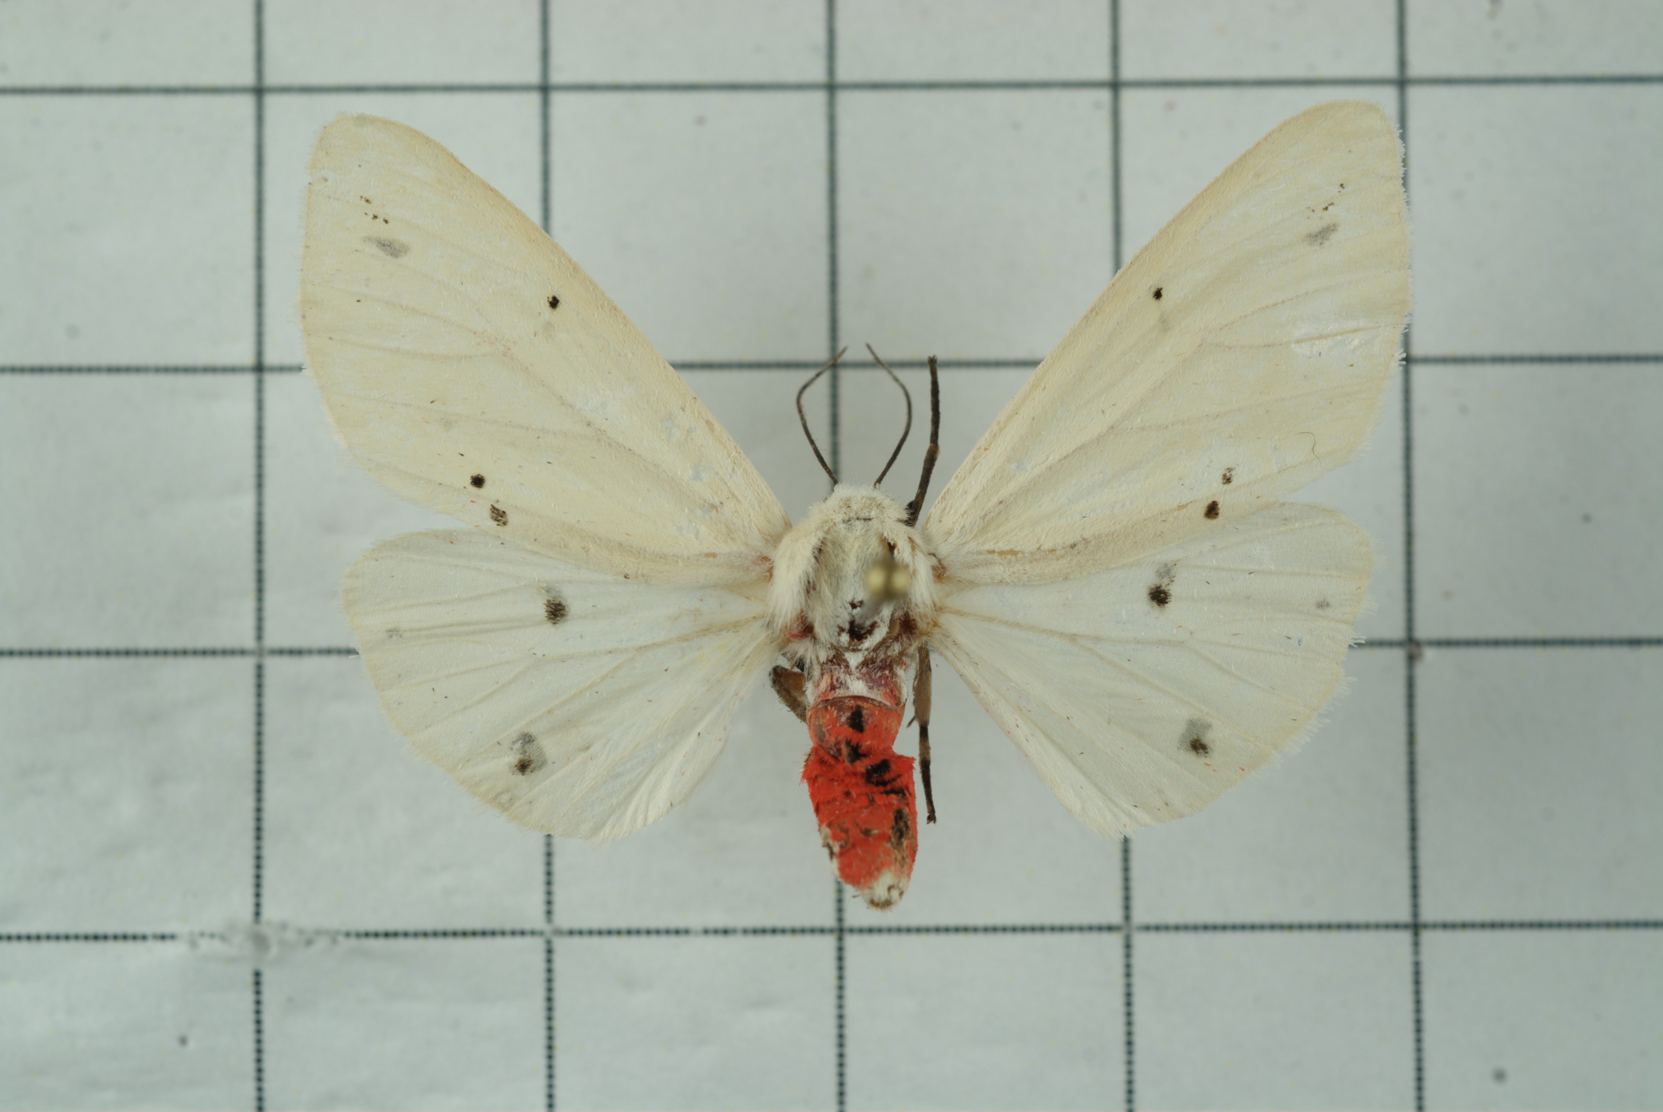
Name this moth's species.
Spilarctia subcarnea
